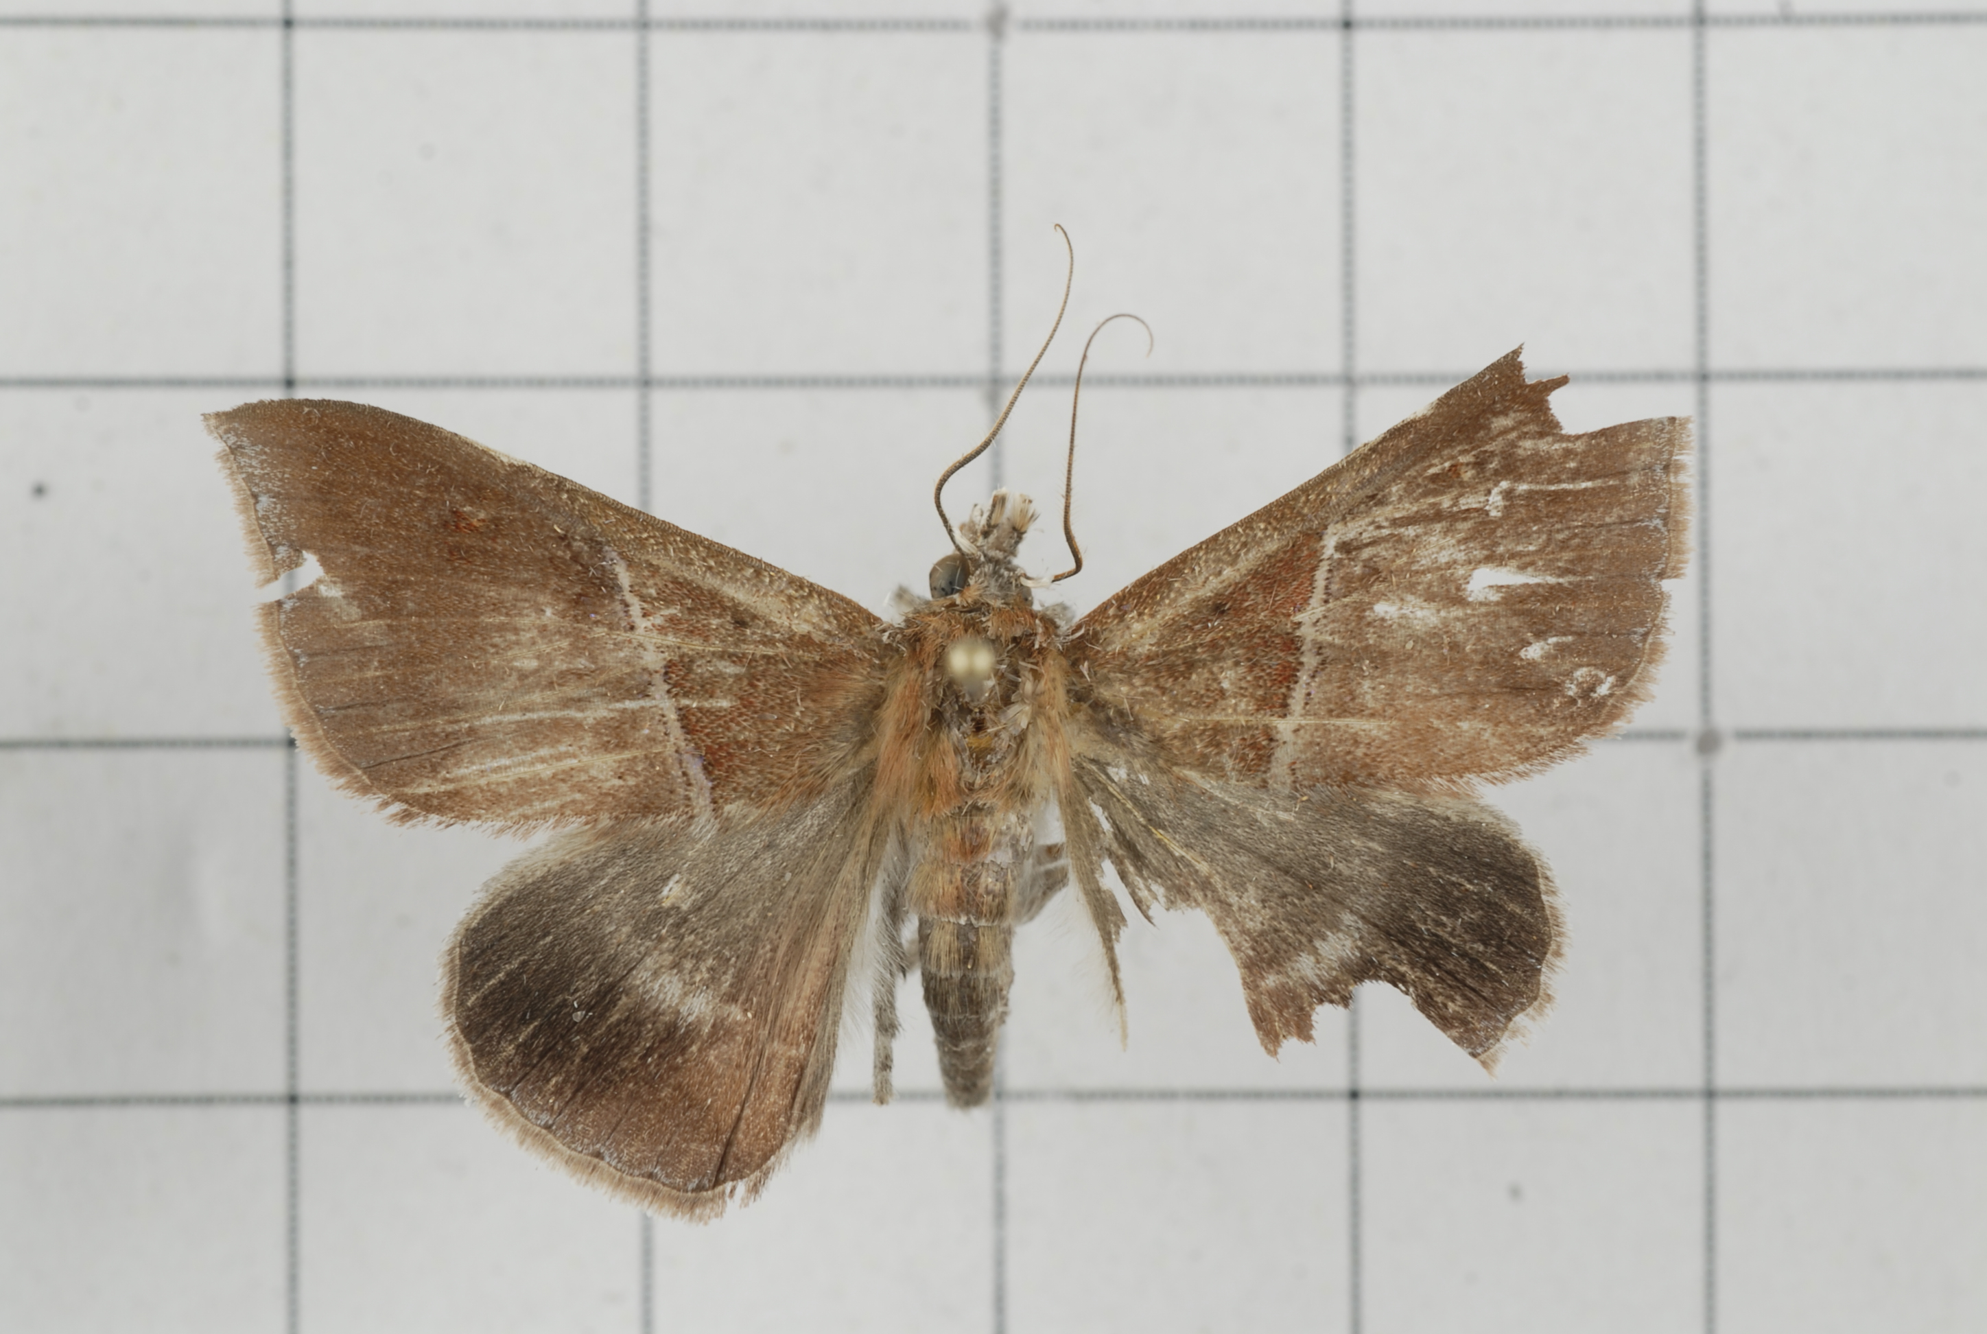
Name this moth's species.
Sympis rufibasis
